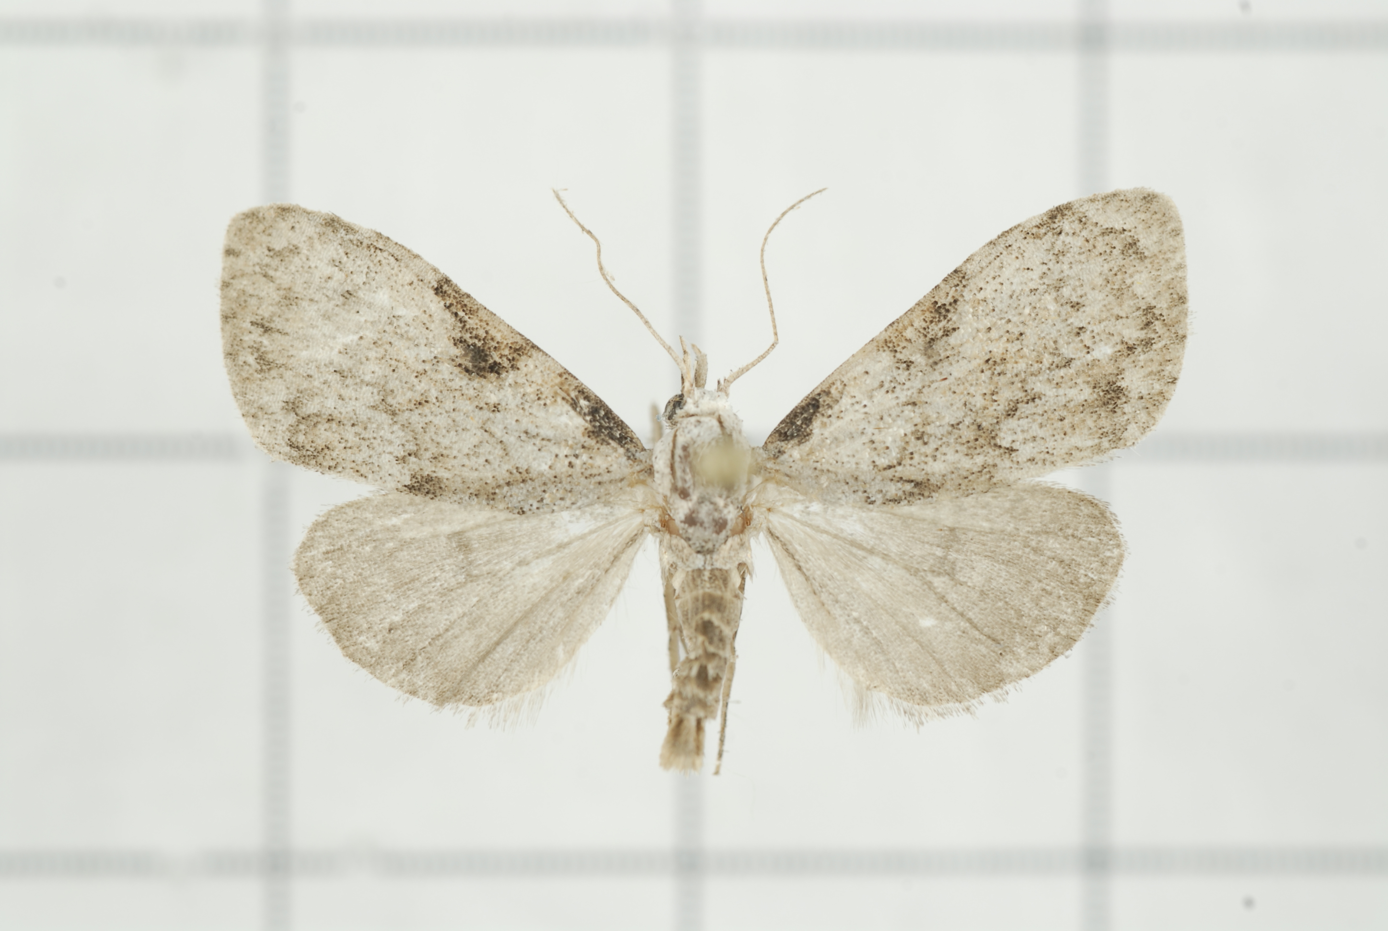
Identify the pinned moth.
Meganola major takasago
